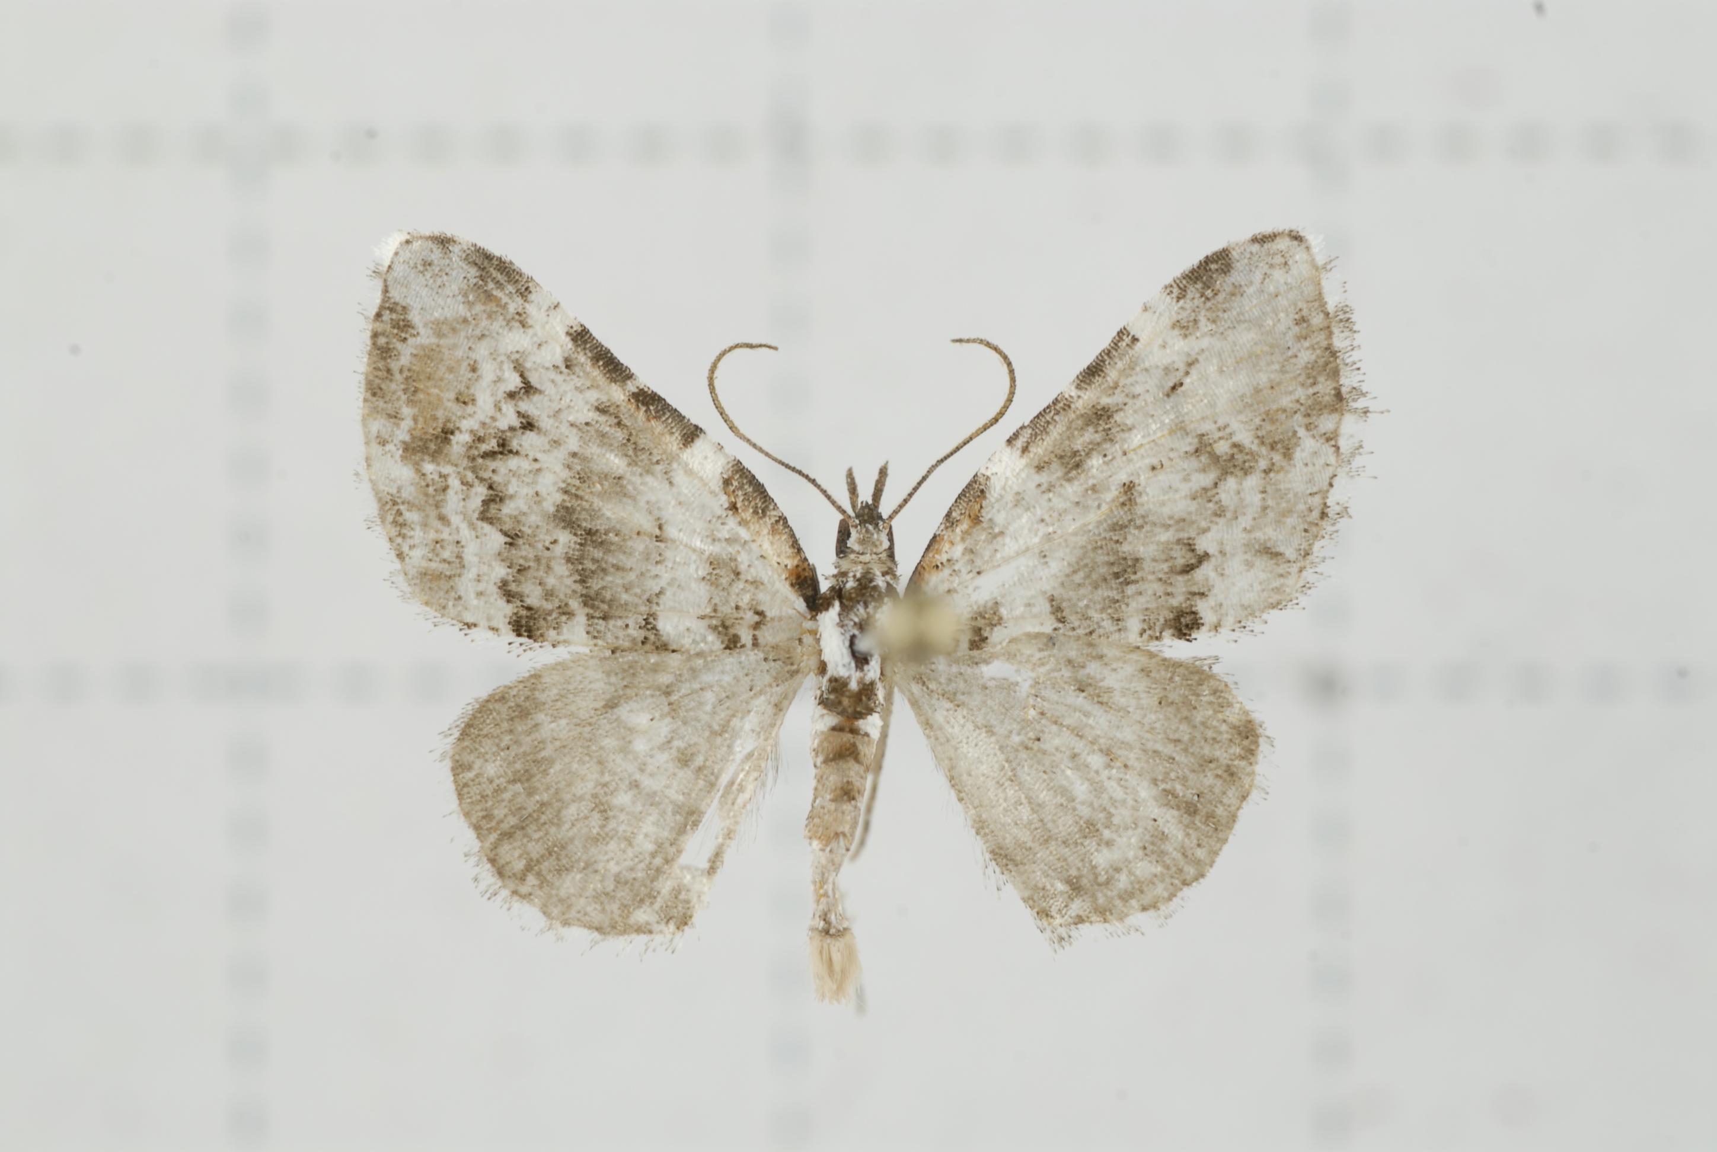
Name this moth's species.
Perizoma fasciaria
